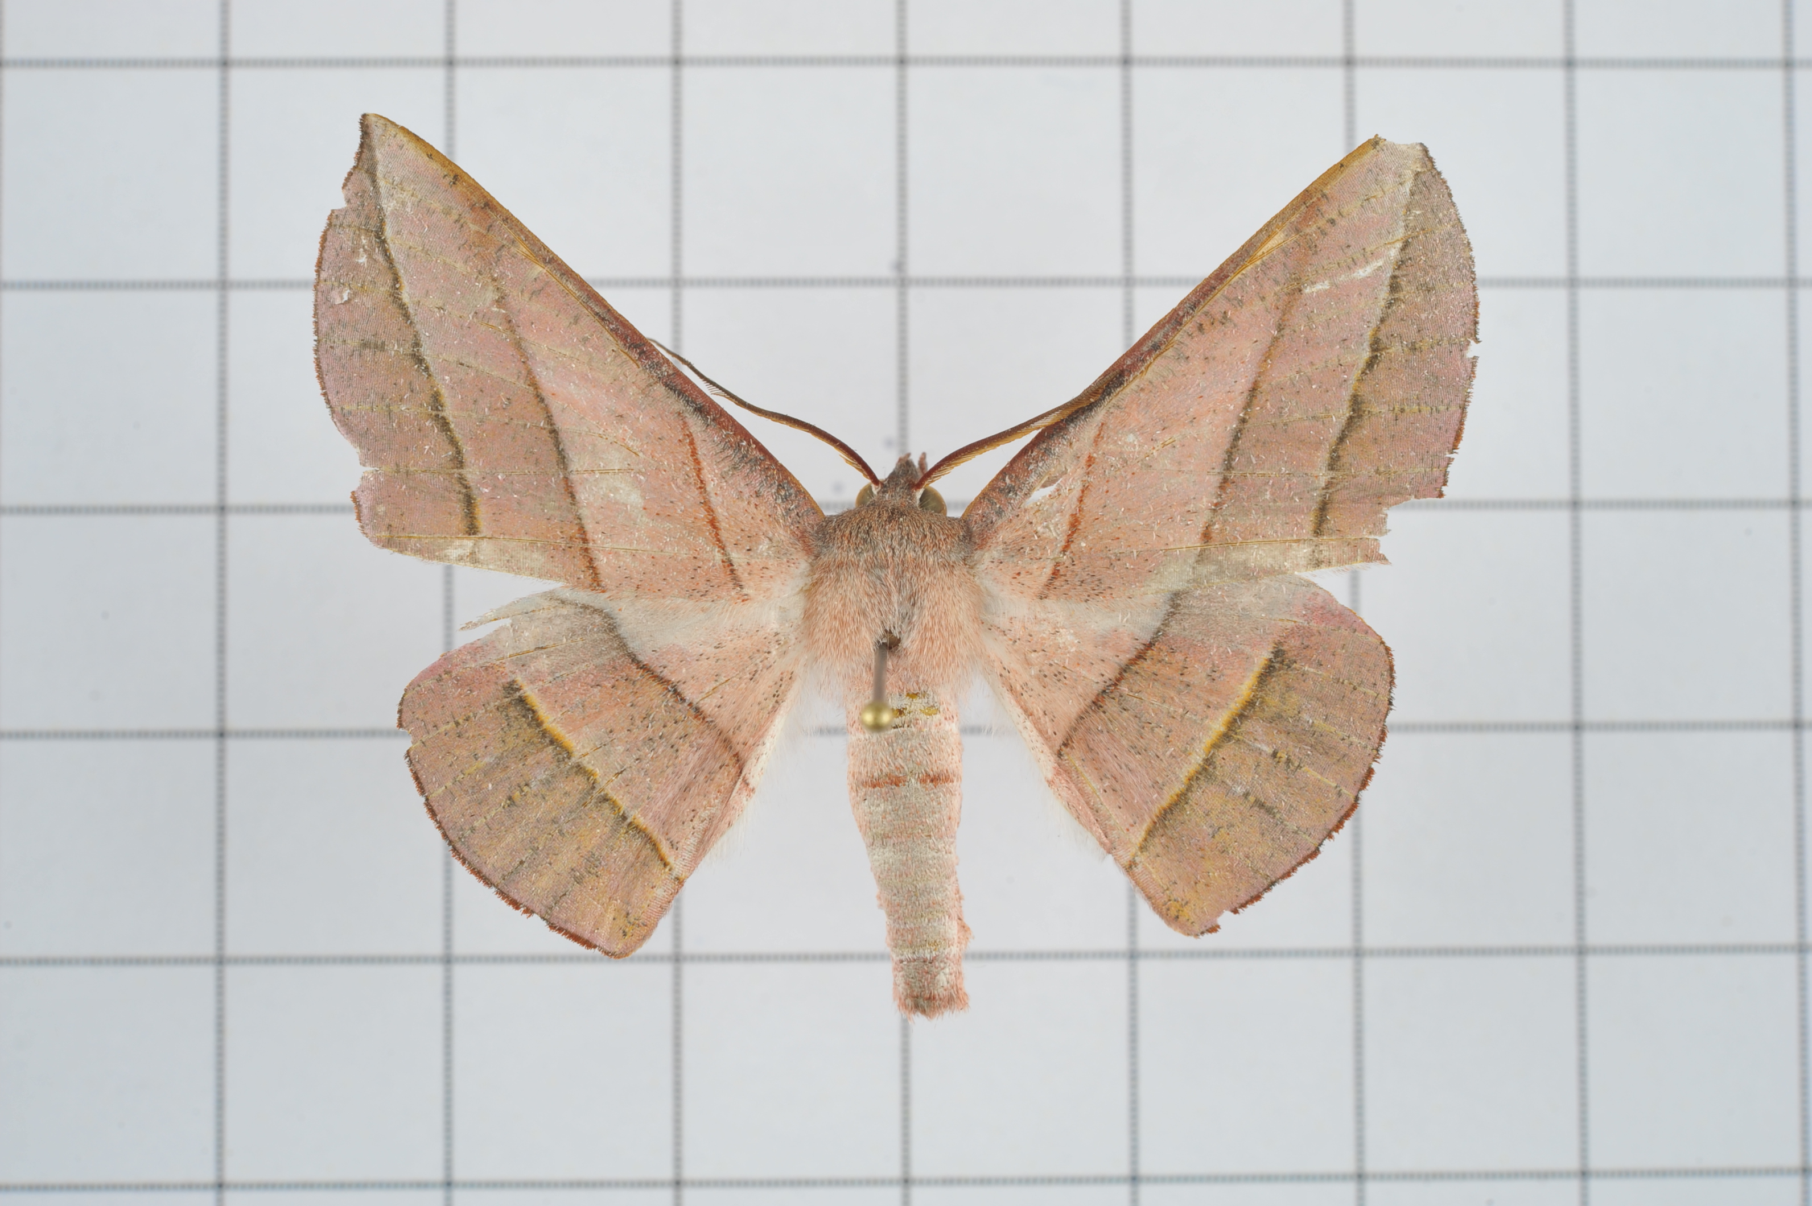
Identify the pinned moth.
Sarcinodes yeni
